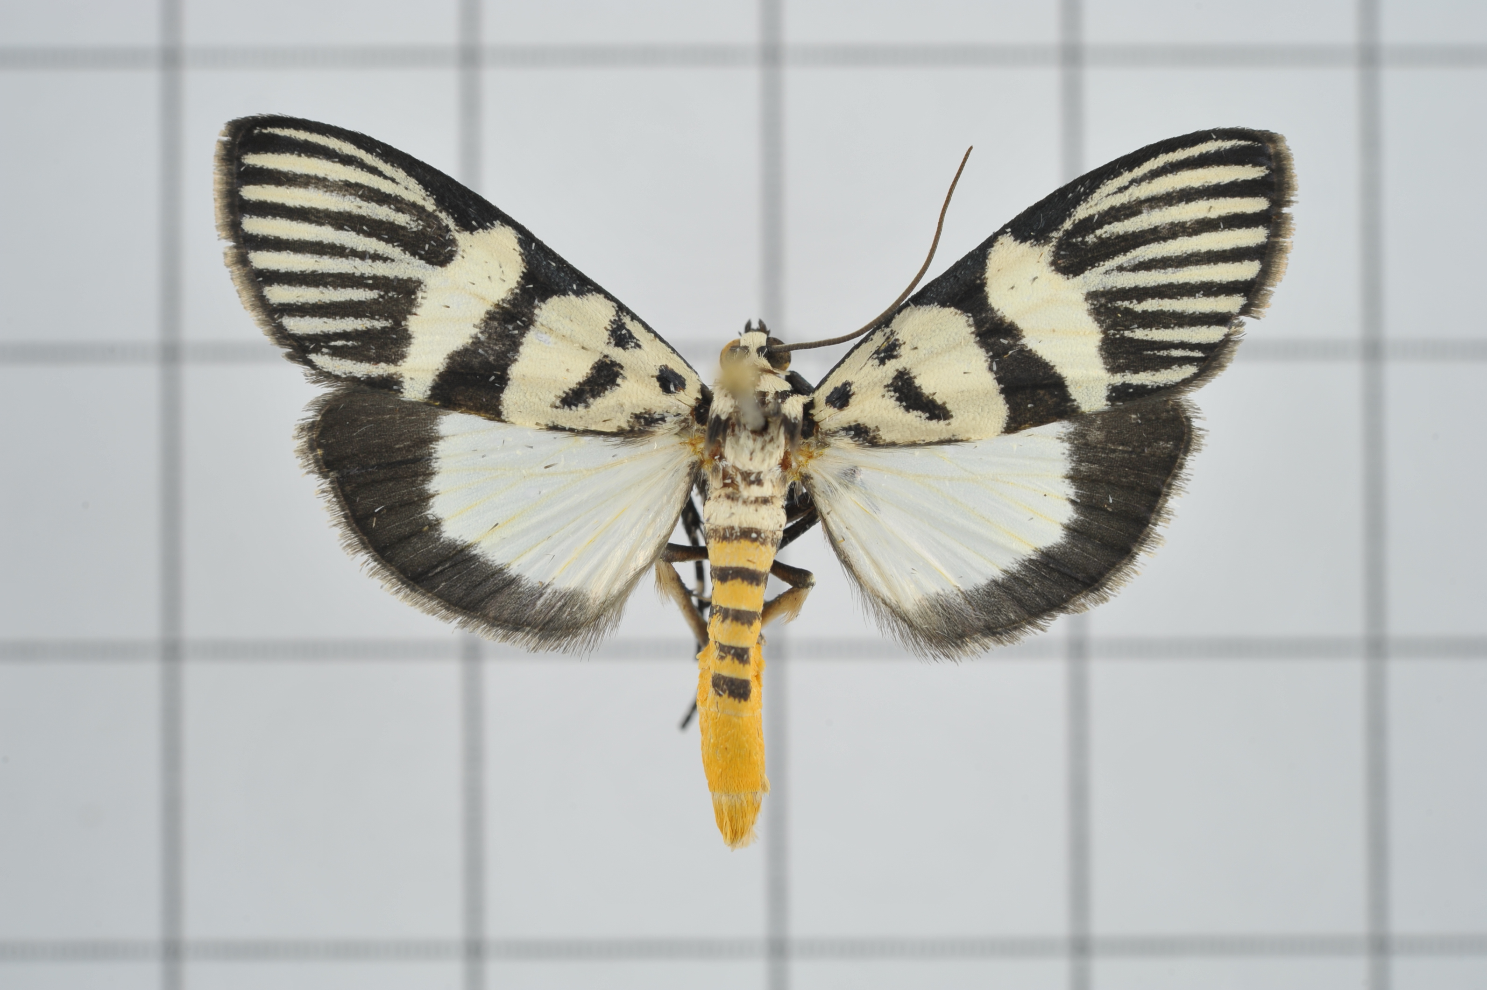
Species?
Heortia vitessoides
